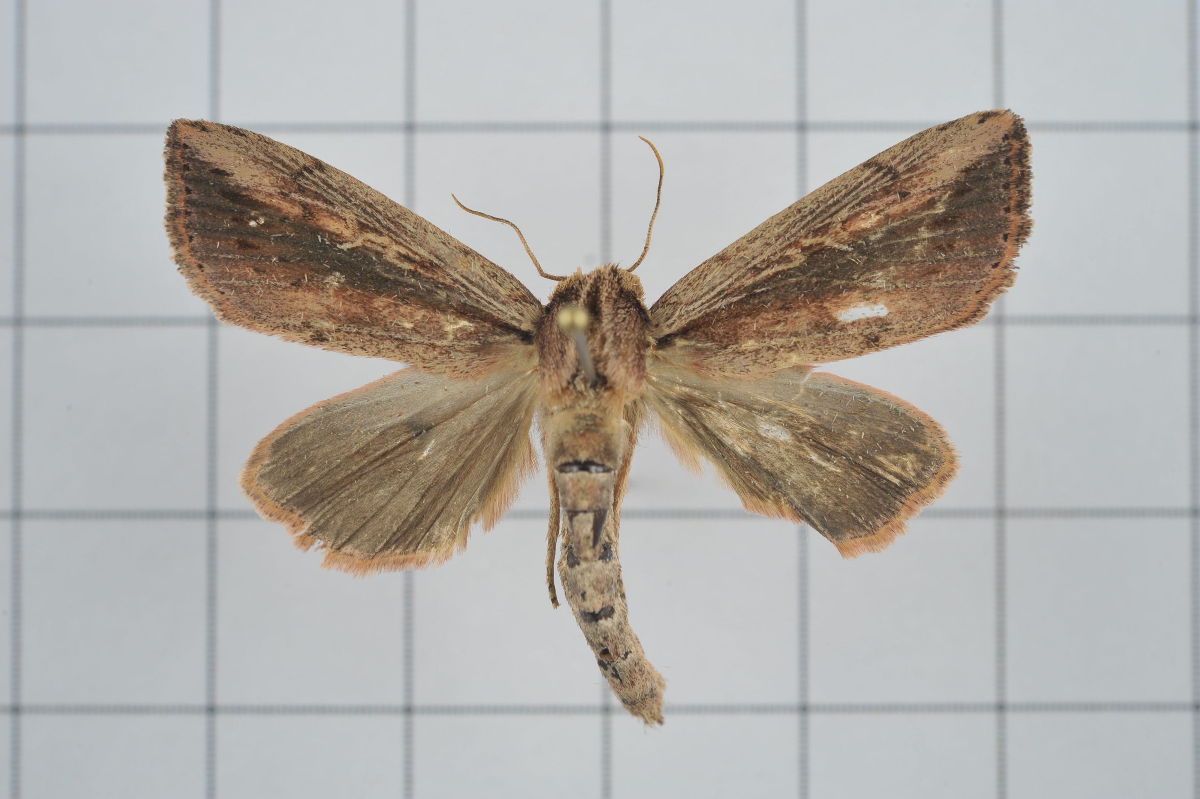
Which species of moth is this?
Sesamia nigropunctata
